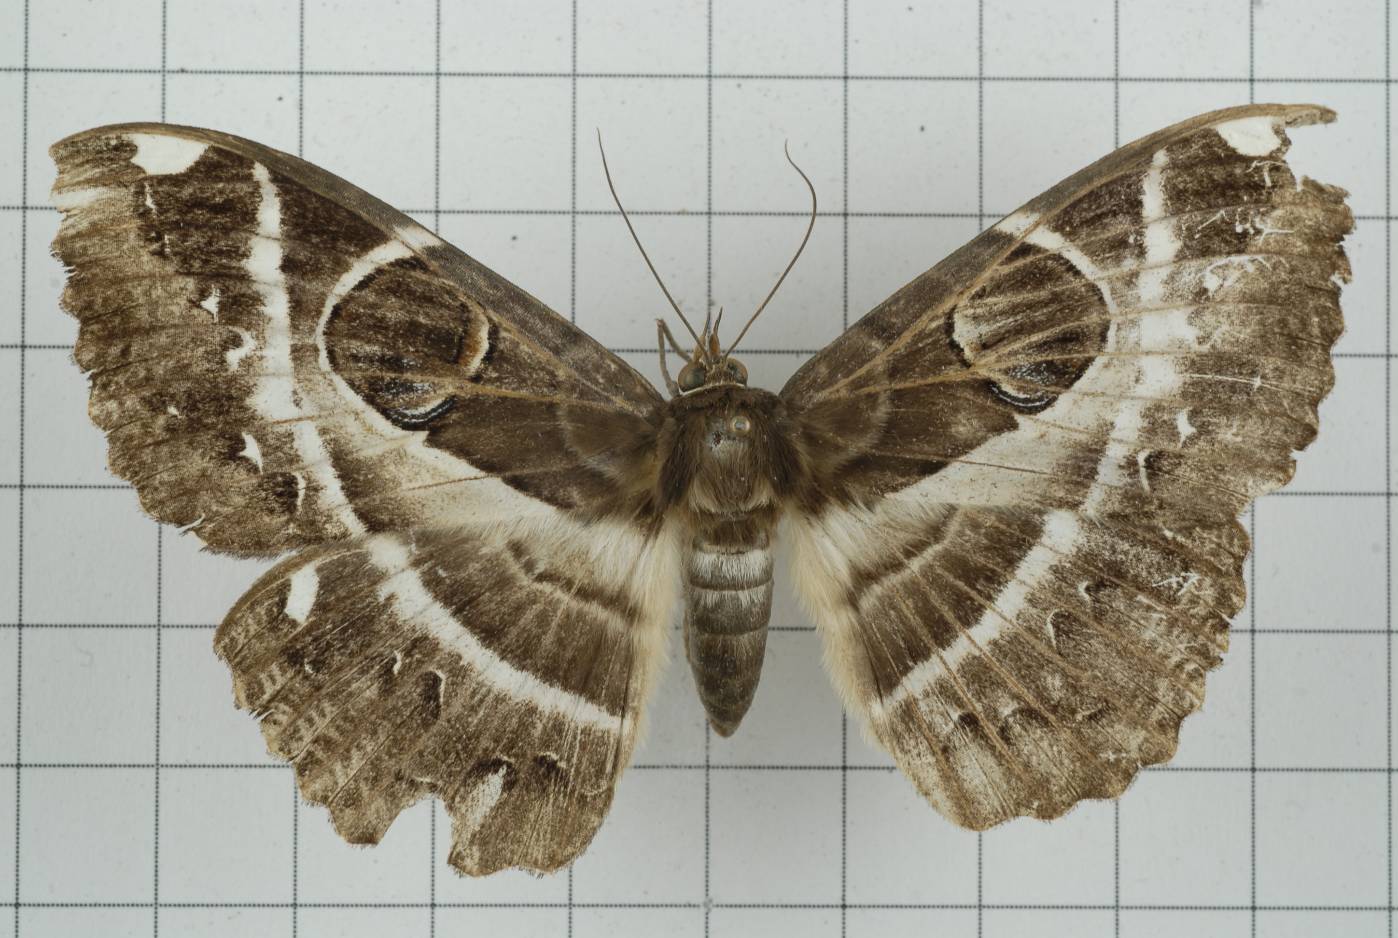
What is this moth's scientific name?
Erebus ephesperis
